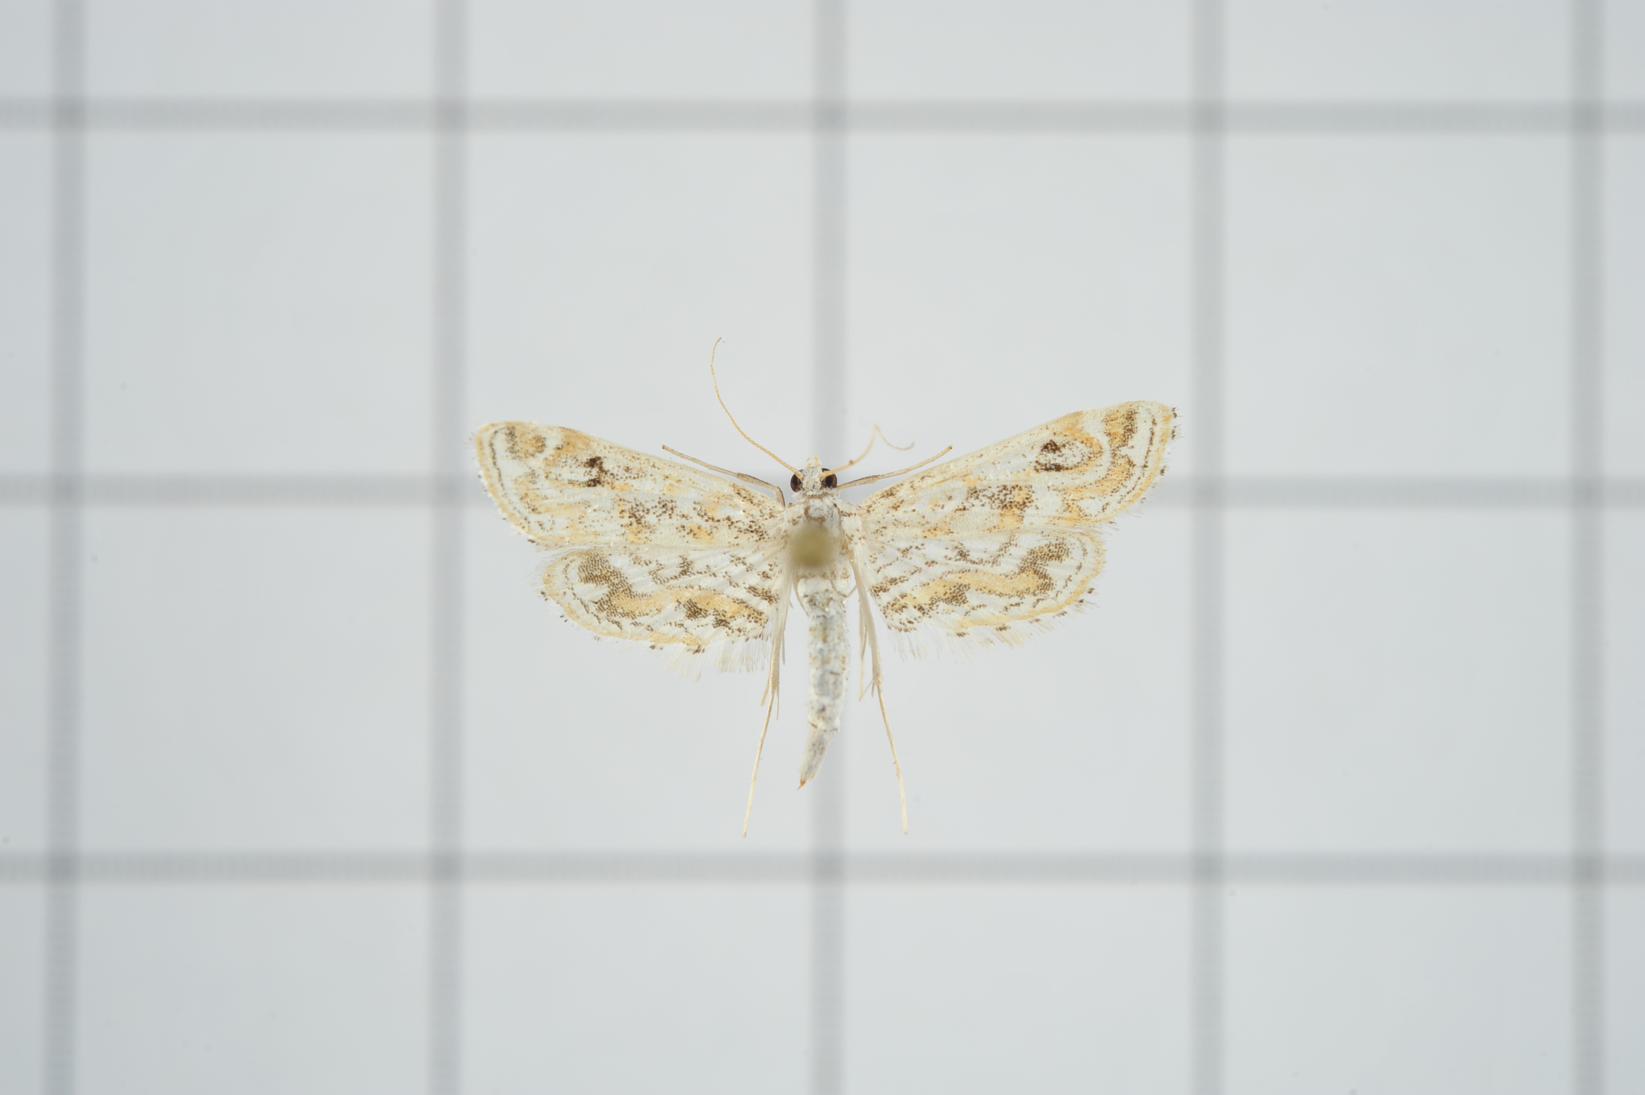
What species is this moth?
Parapoynx diminutalis
